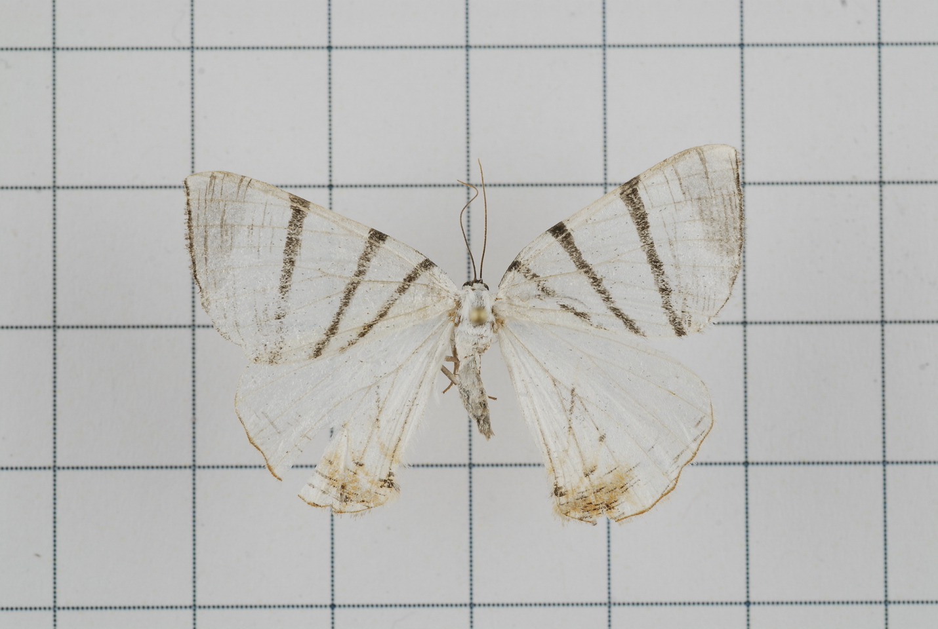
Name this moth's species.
Myrteta angelica angelica
